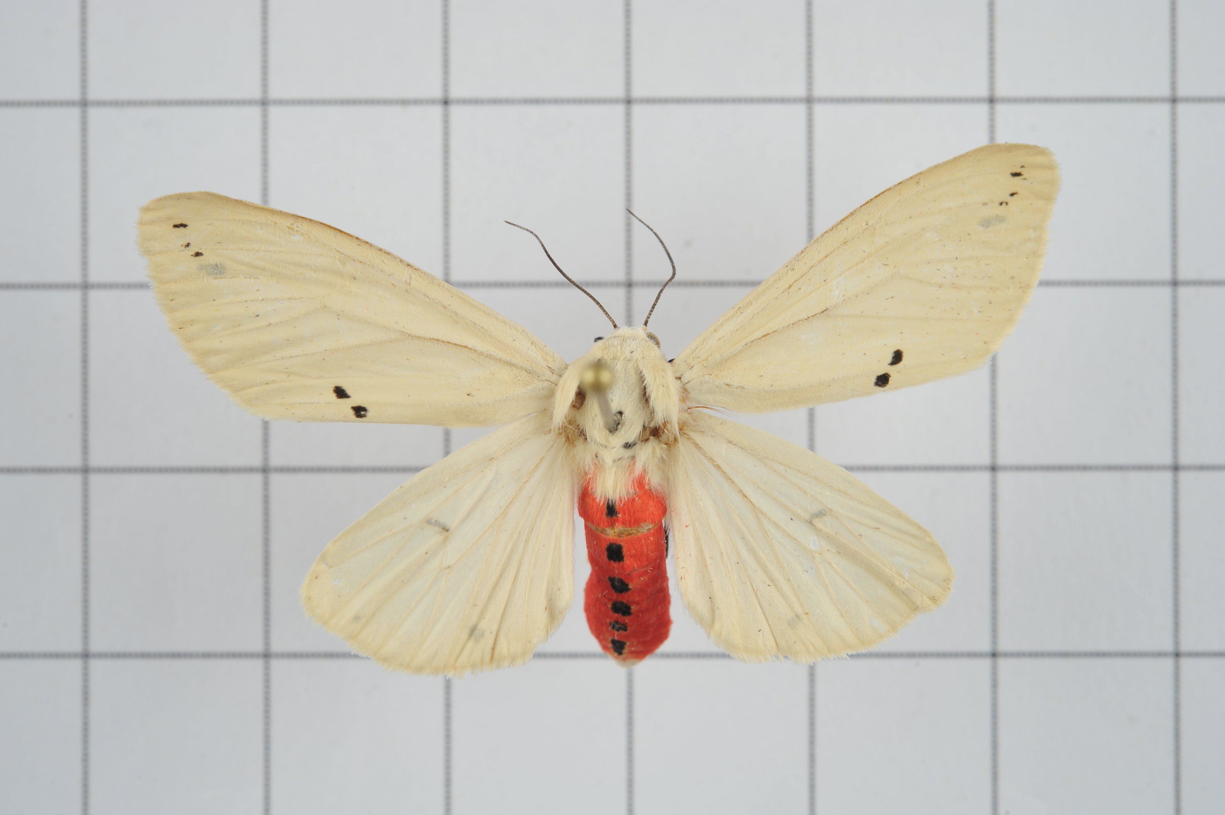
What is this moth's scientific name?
Spilarctia subcarnea
